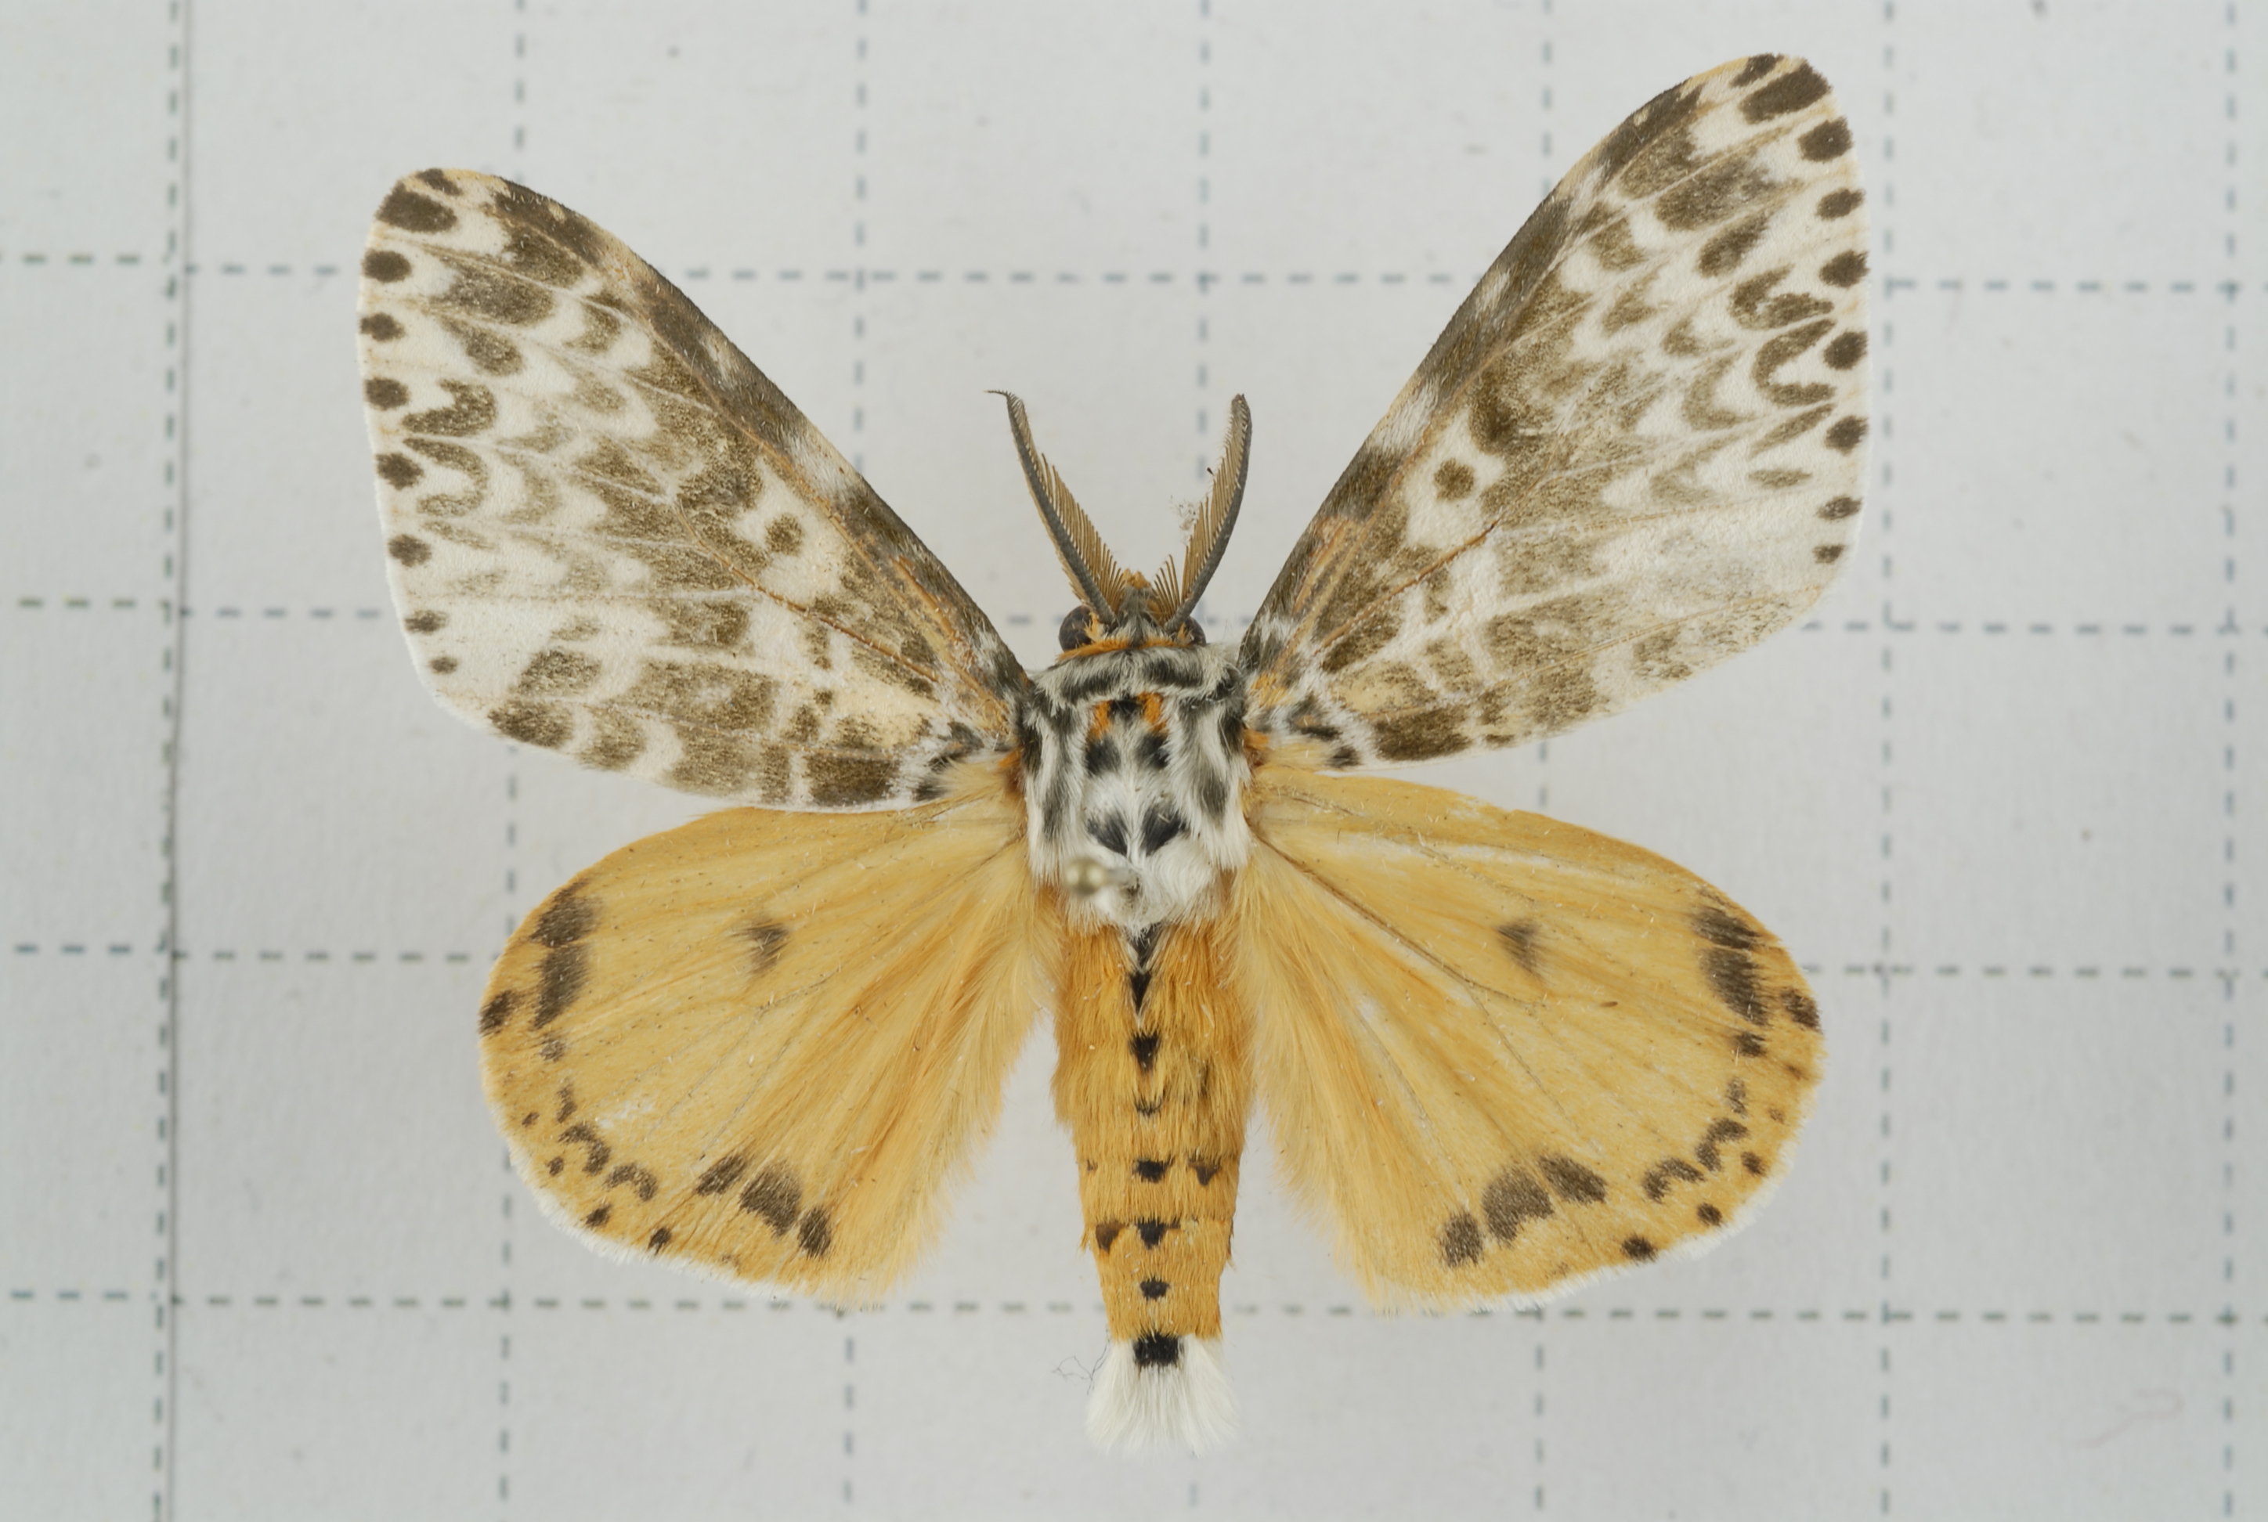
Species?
Lymantria mathura subpallida
